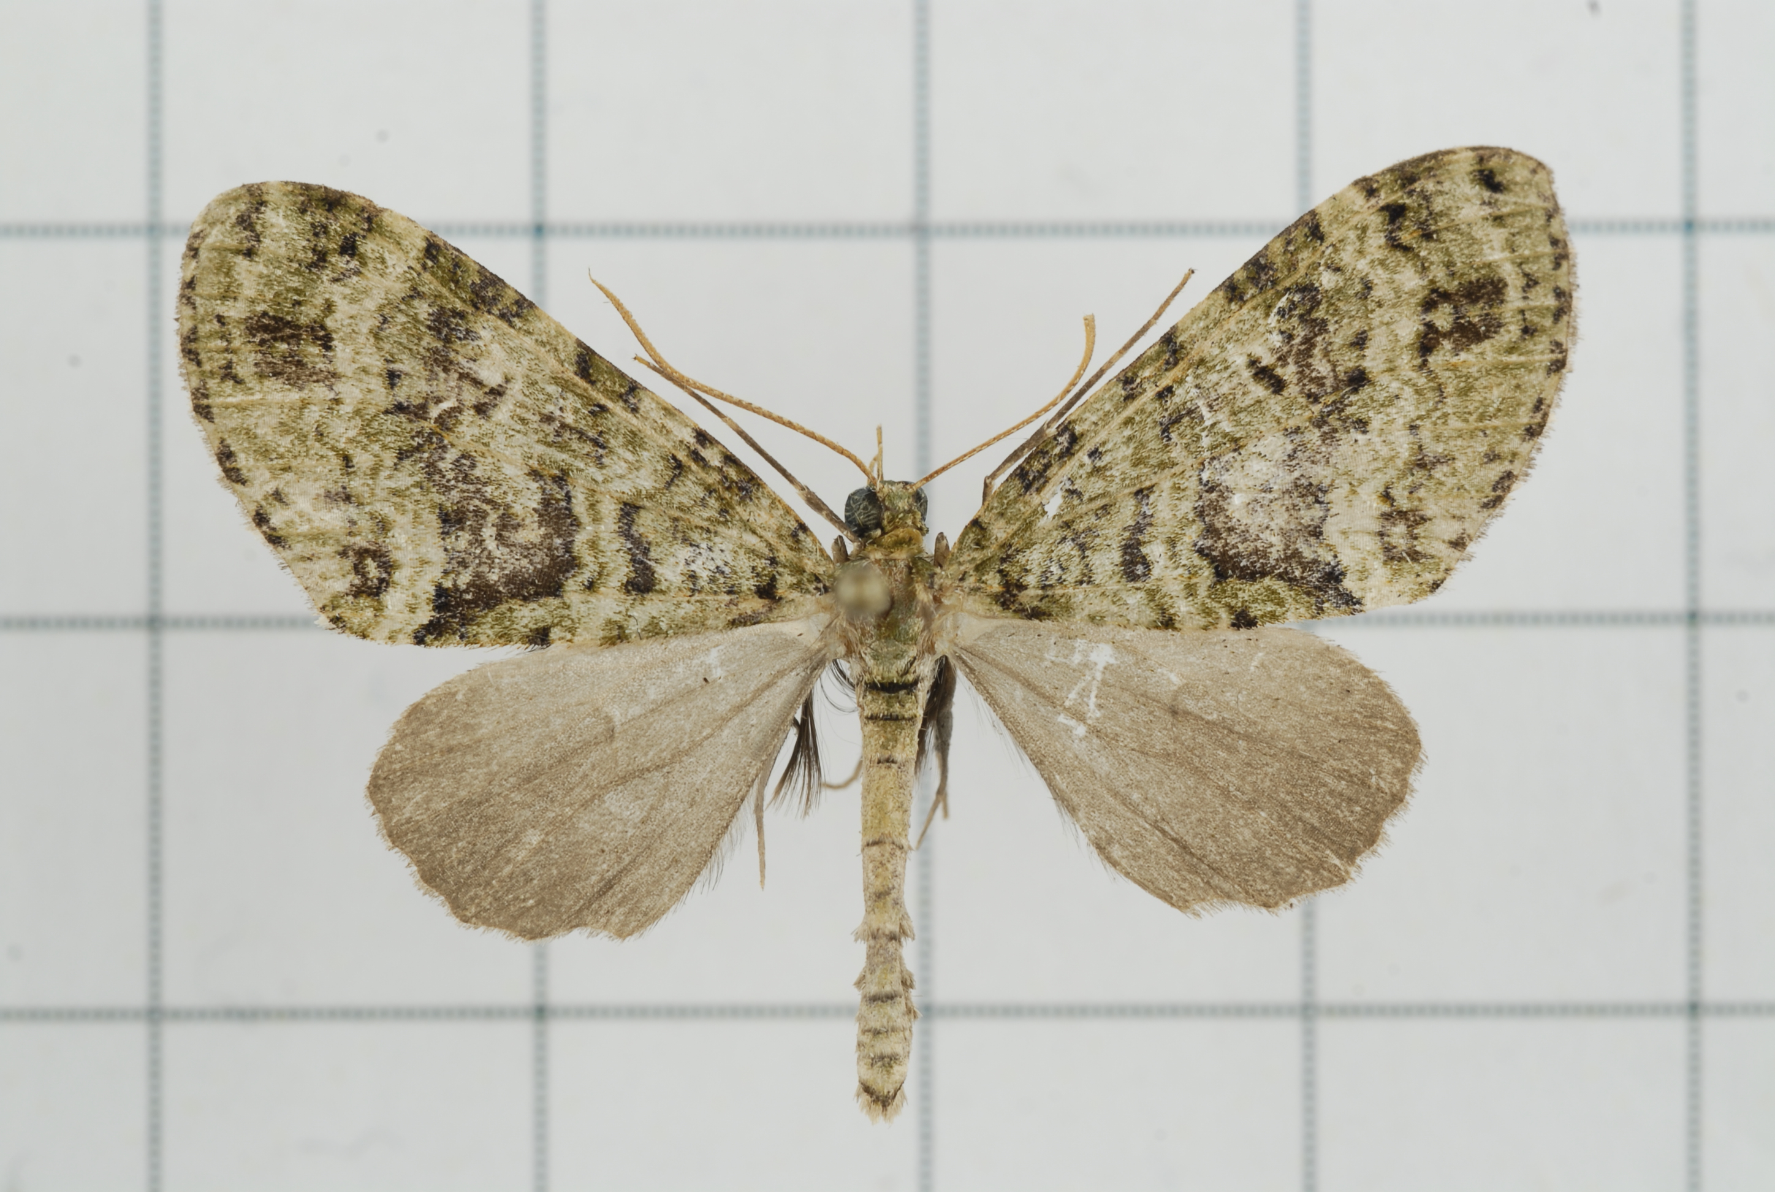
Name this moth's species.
Hypocometa clauda
